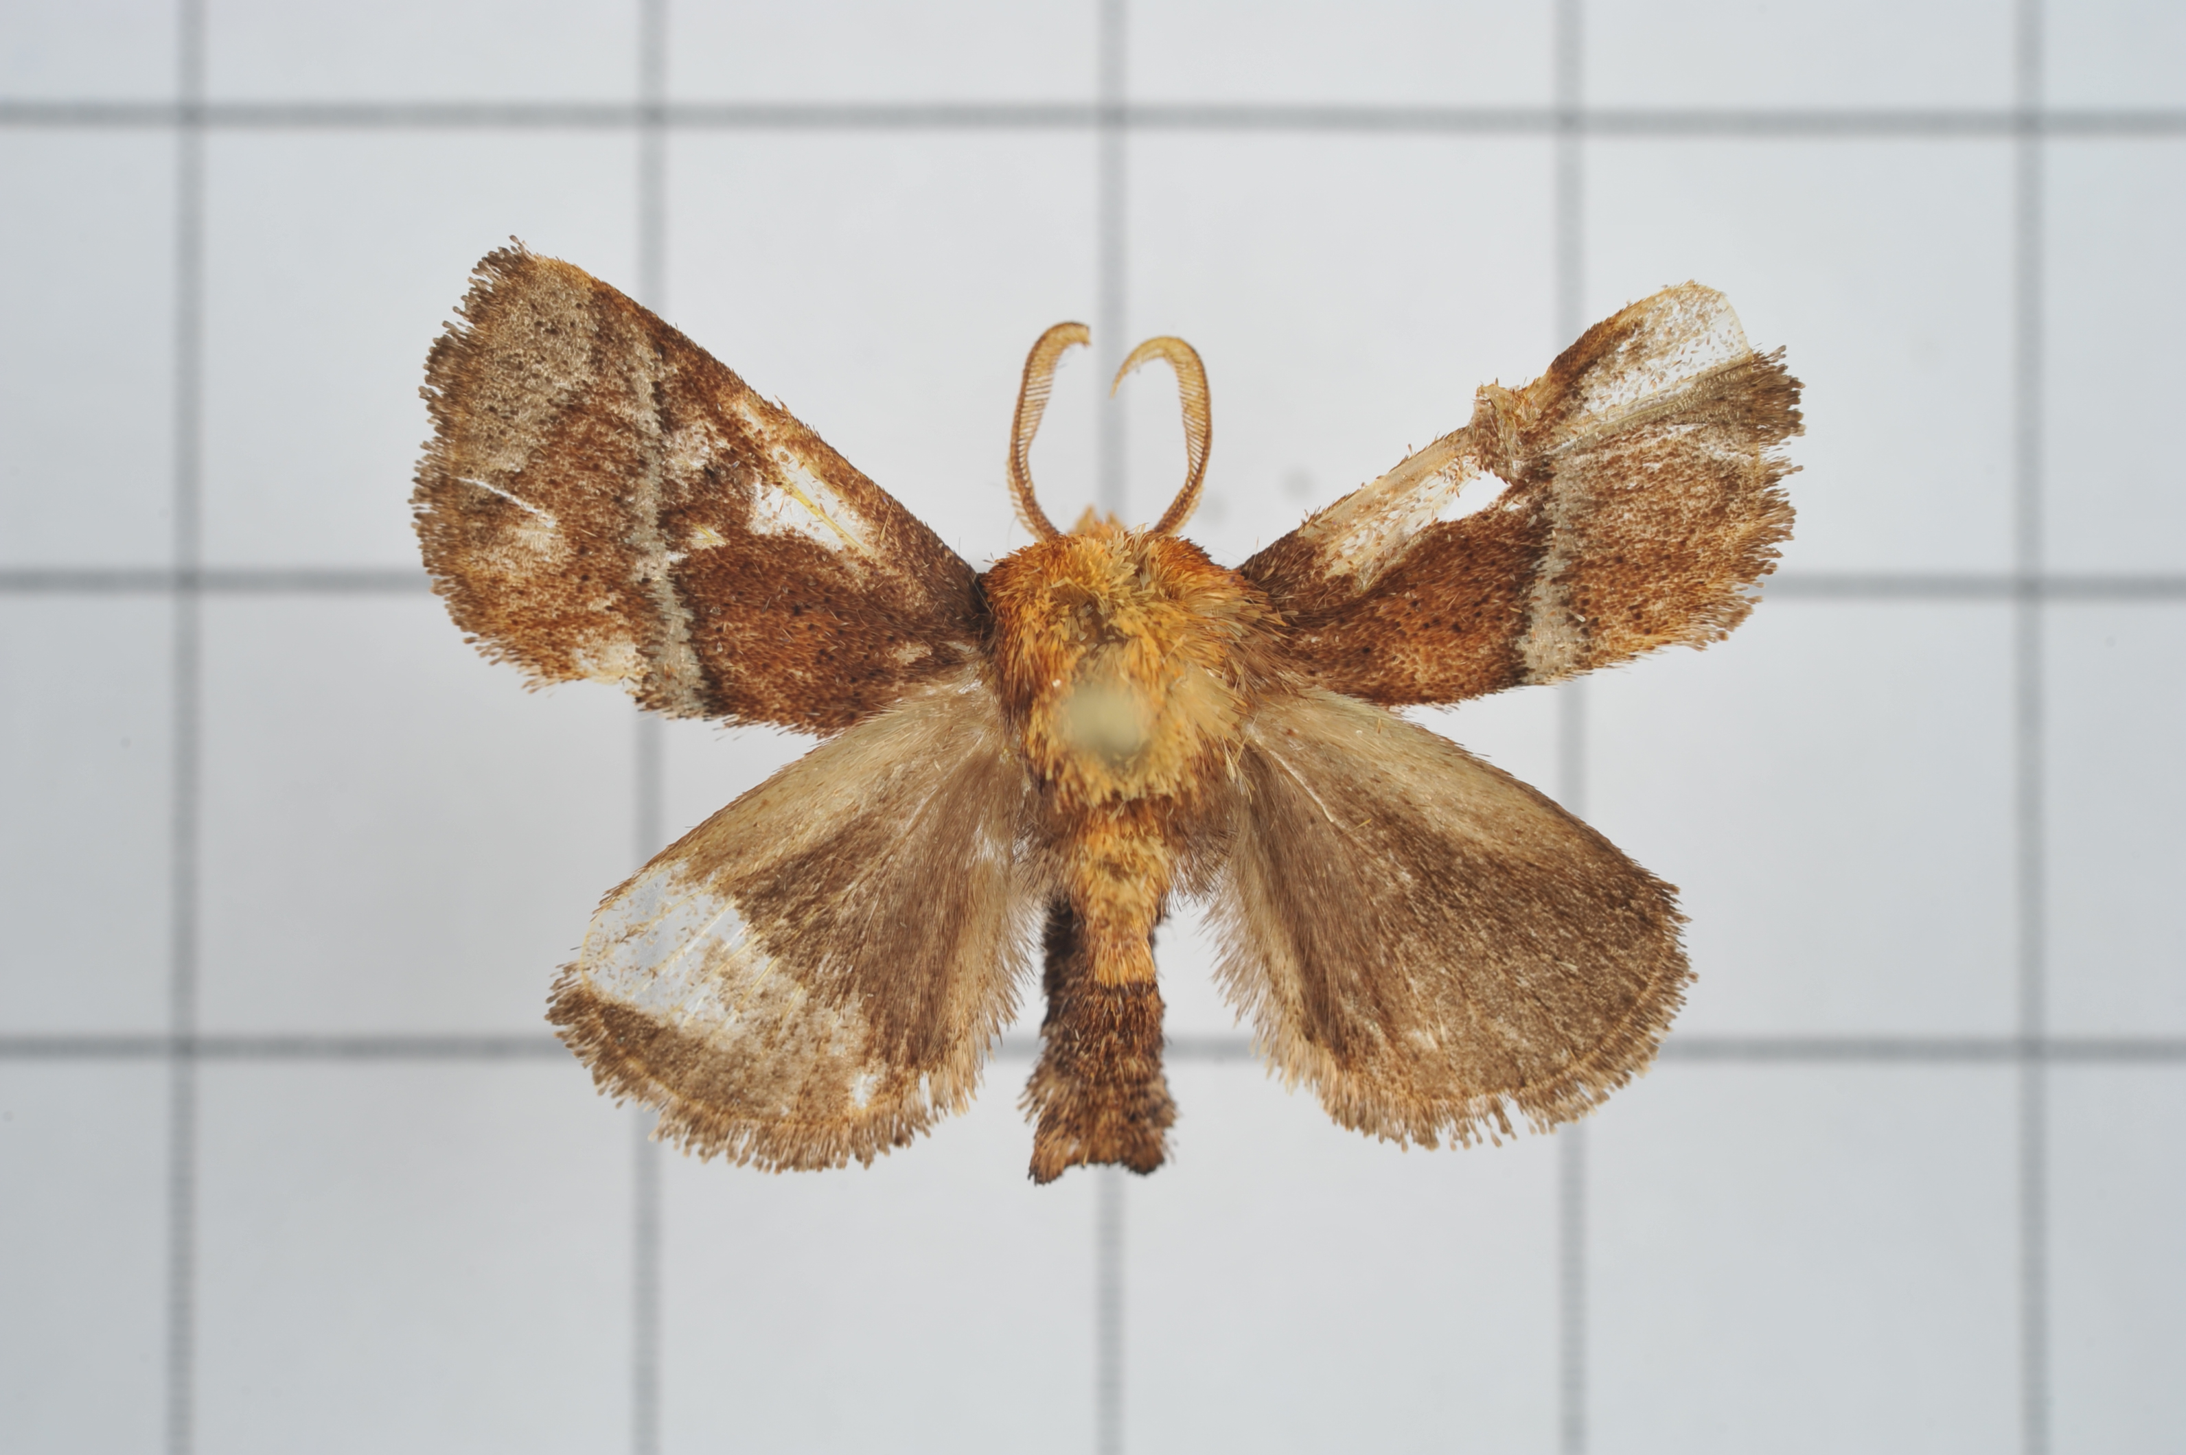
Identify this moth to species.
Birthamula rufa
